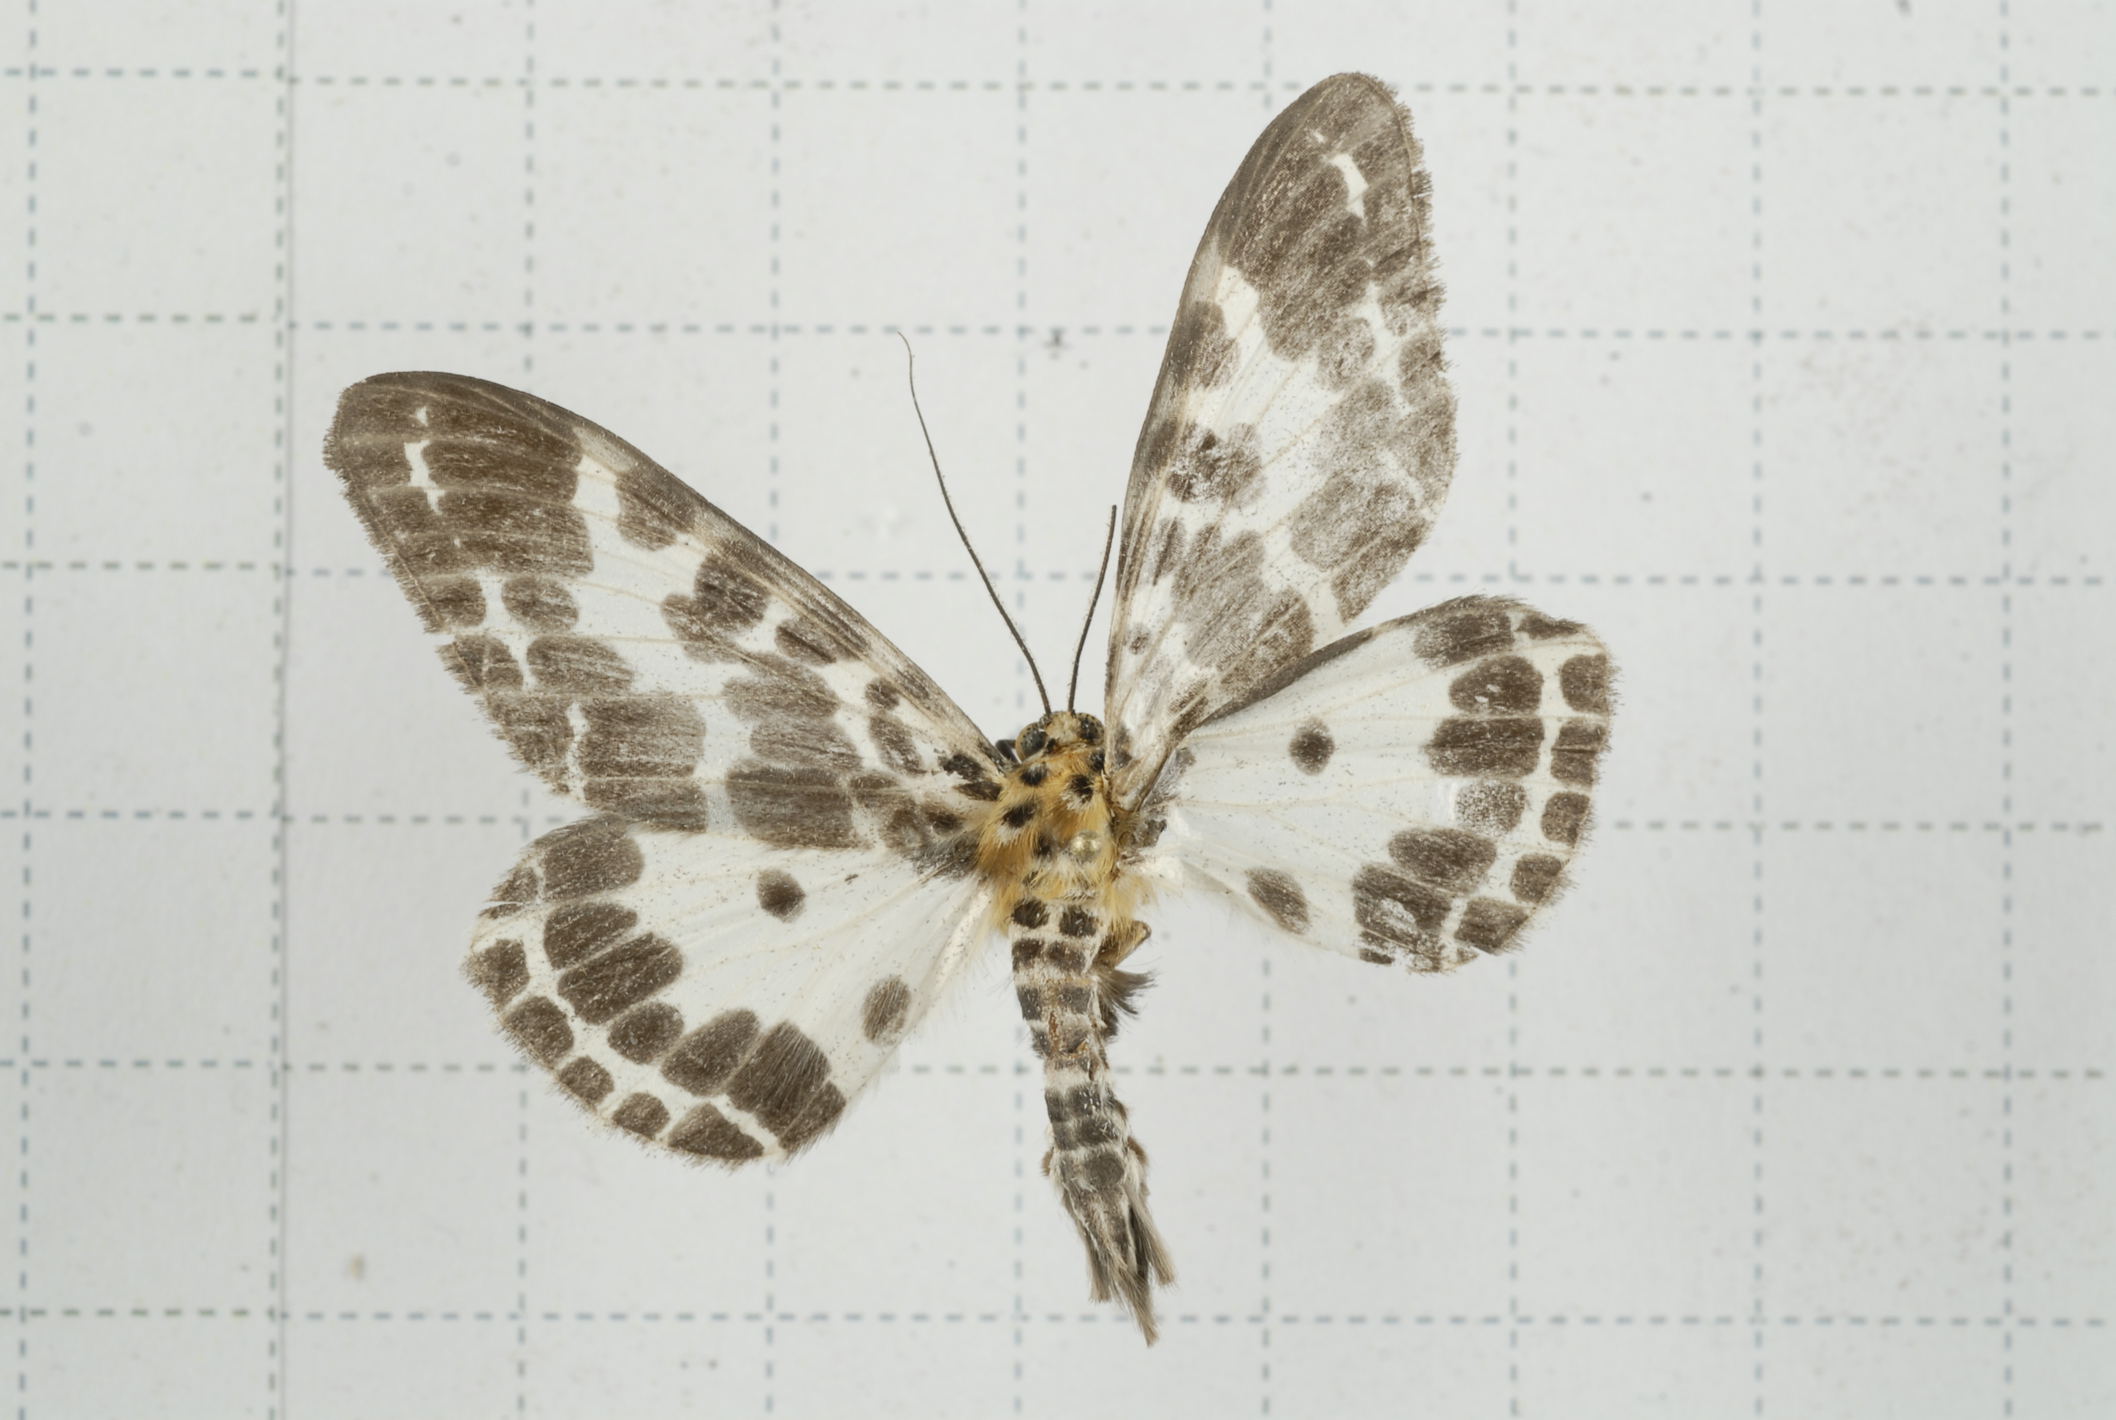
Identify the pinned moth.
Pogonopygia nigralbata nigralbata
